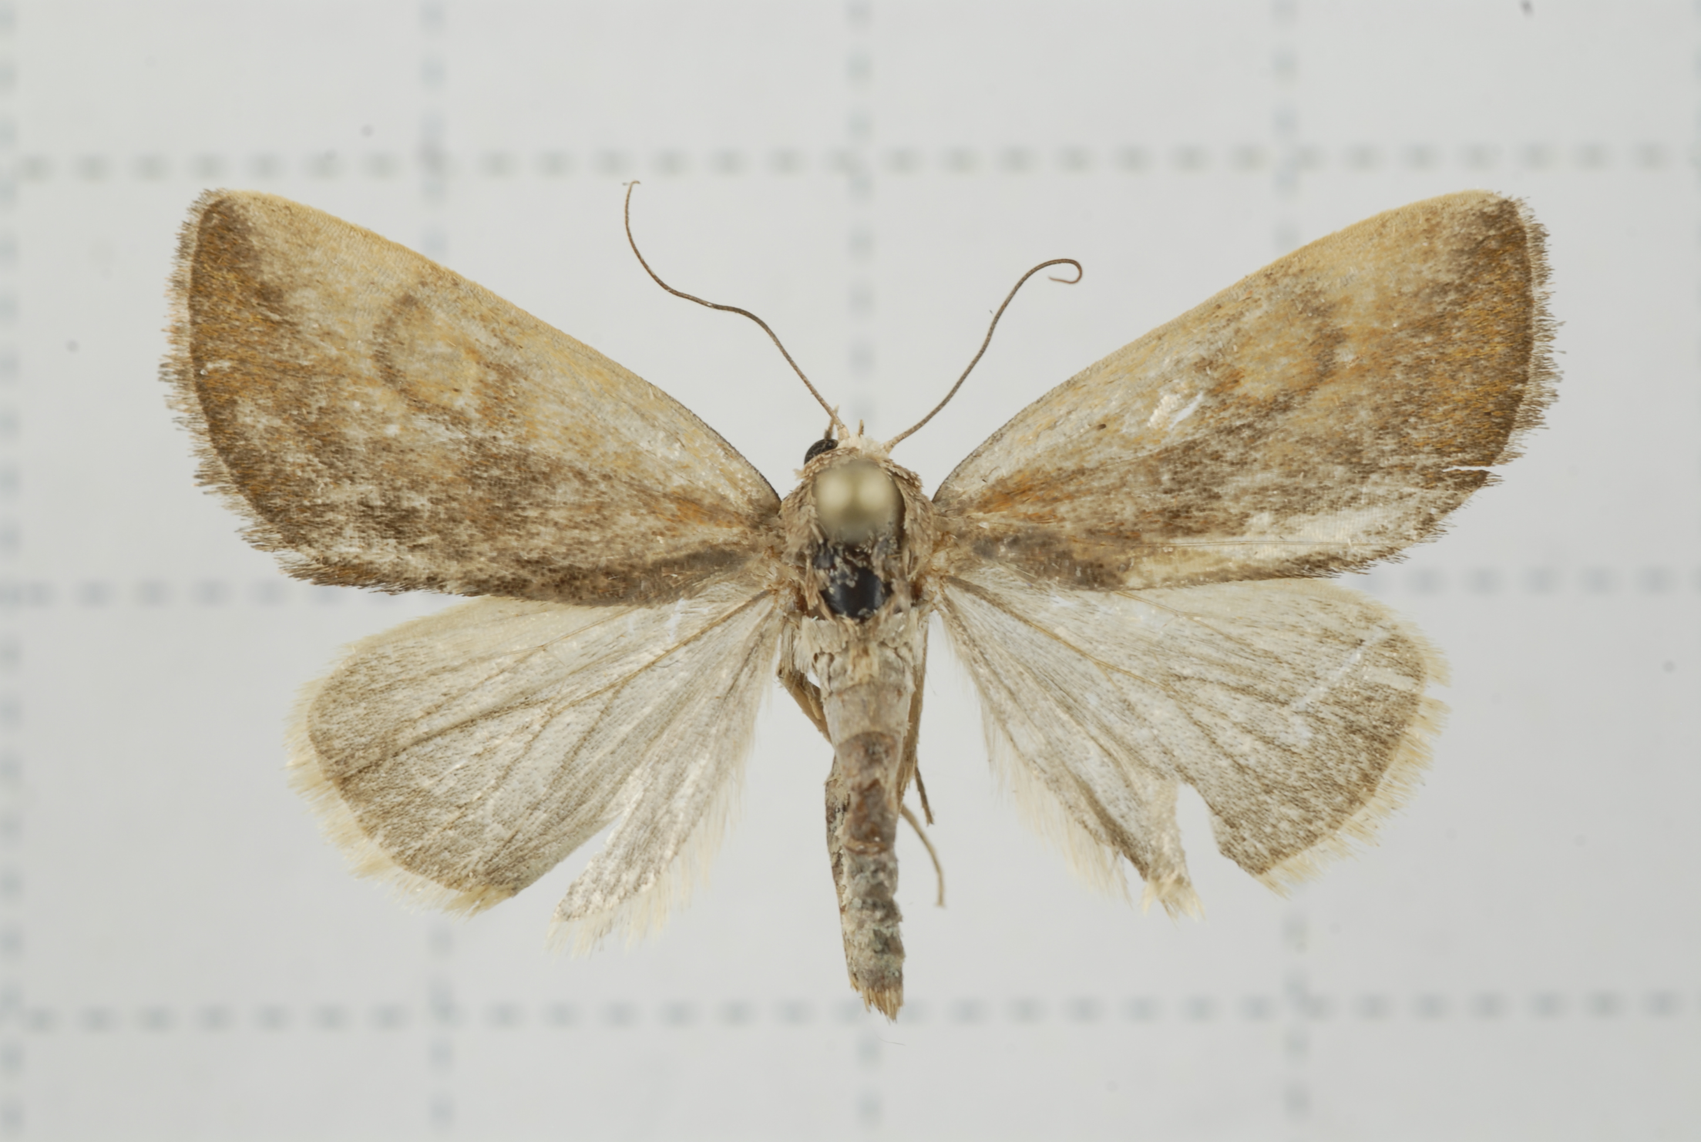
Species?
Iragaodes nobilis
